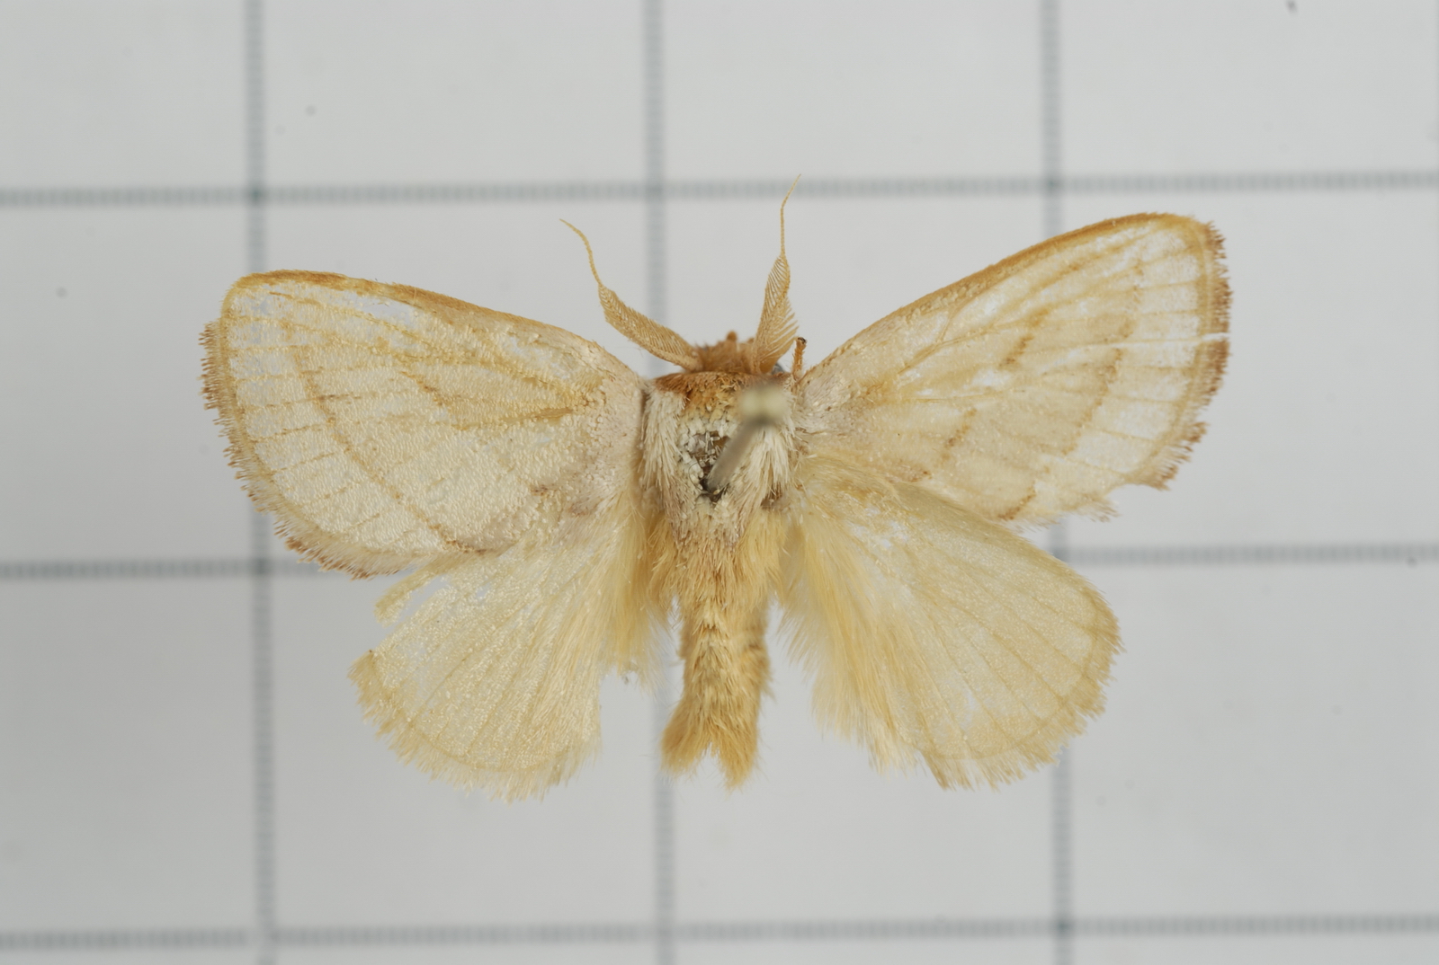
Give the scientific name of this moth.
Cania heppneri
